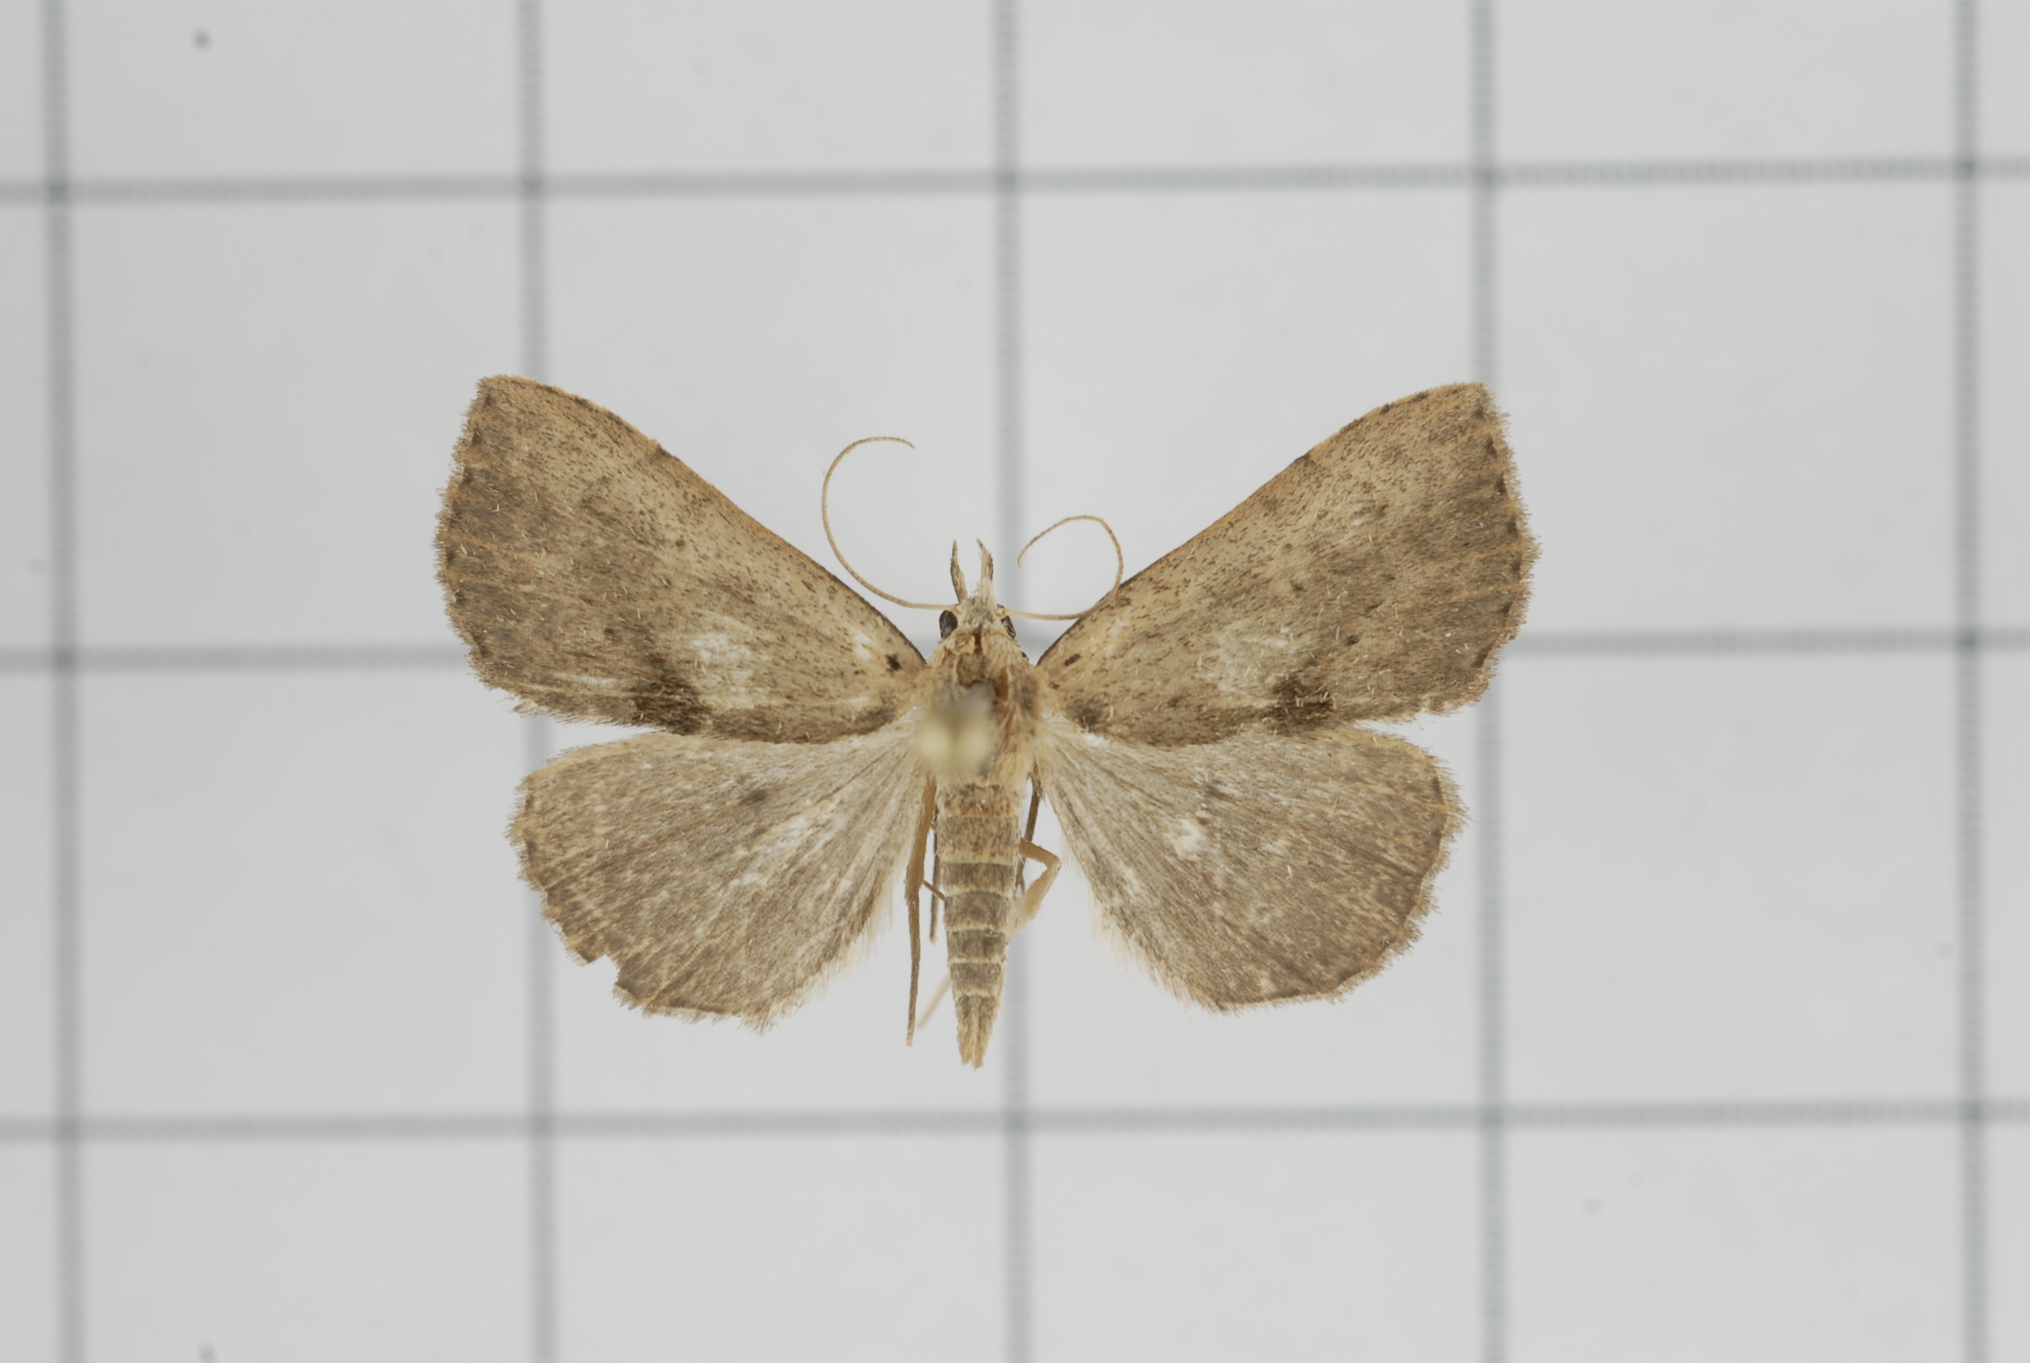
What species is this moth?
Gesonia fallax
